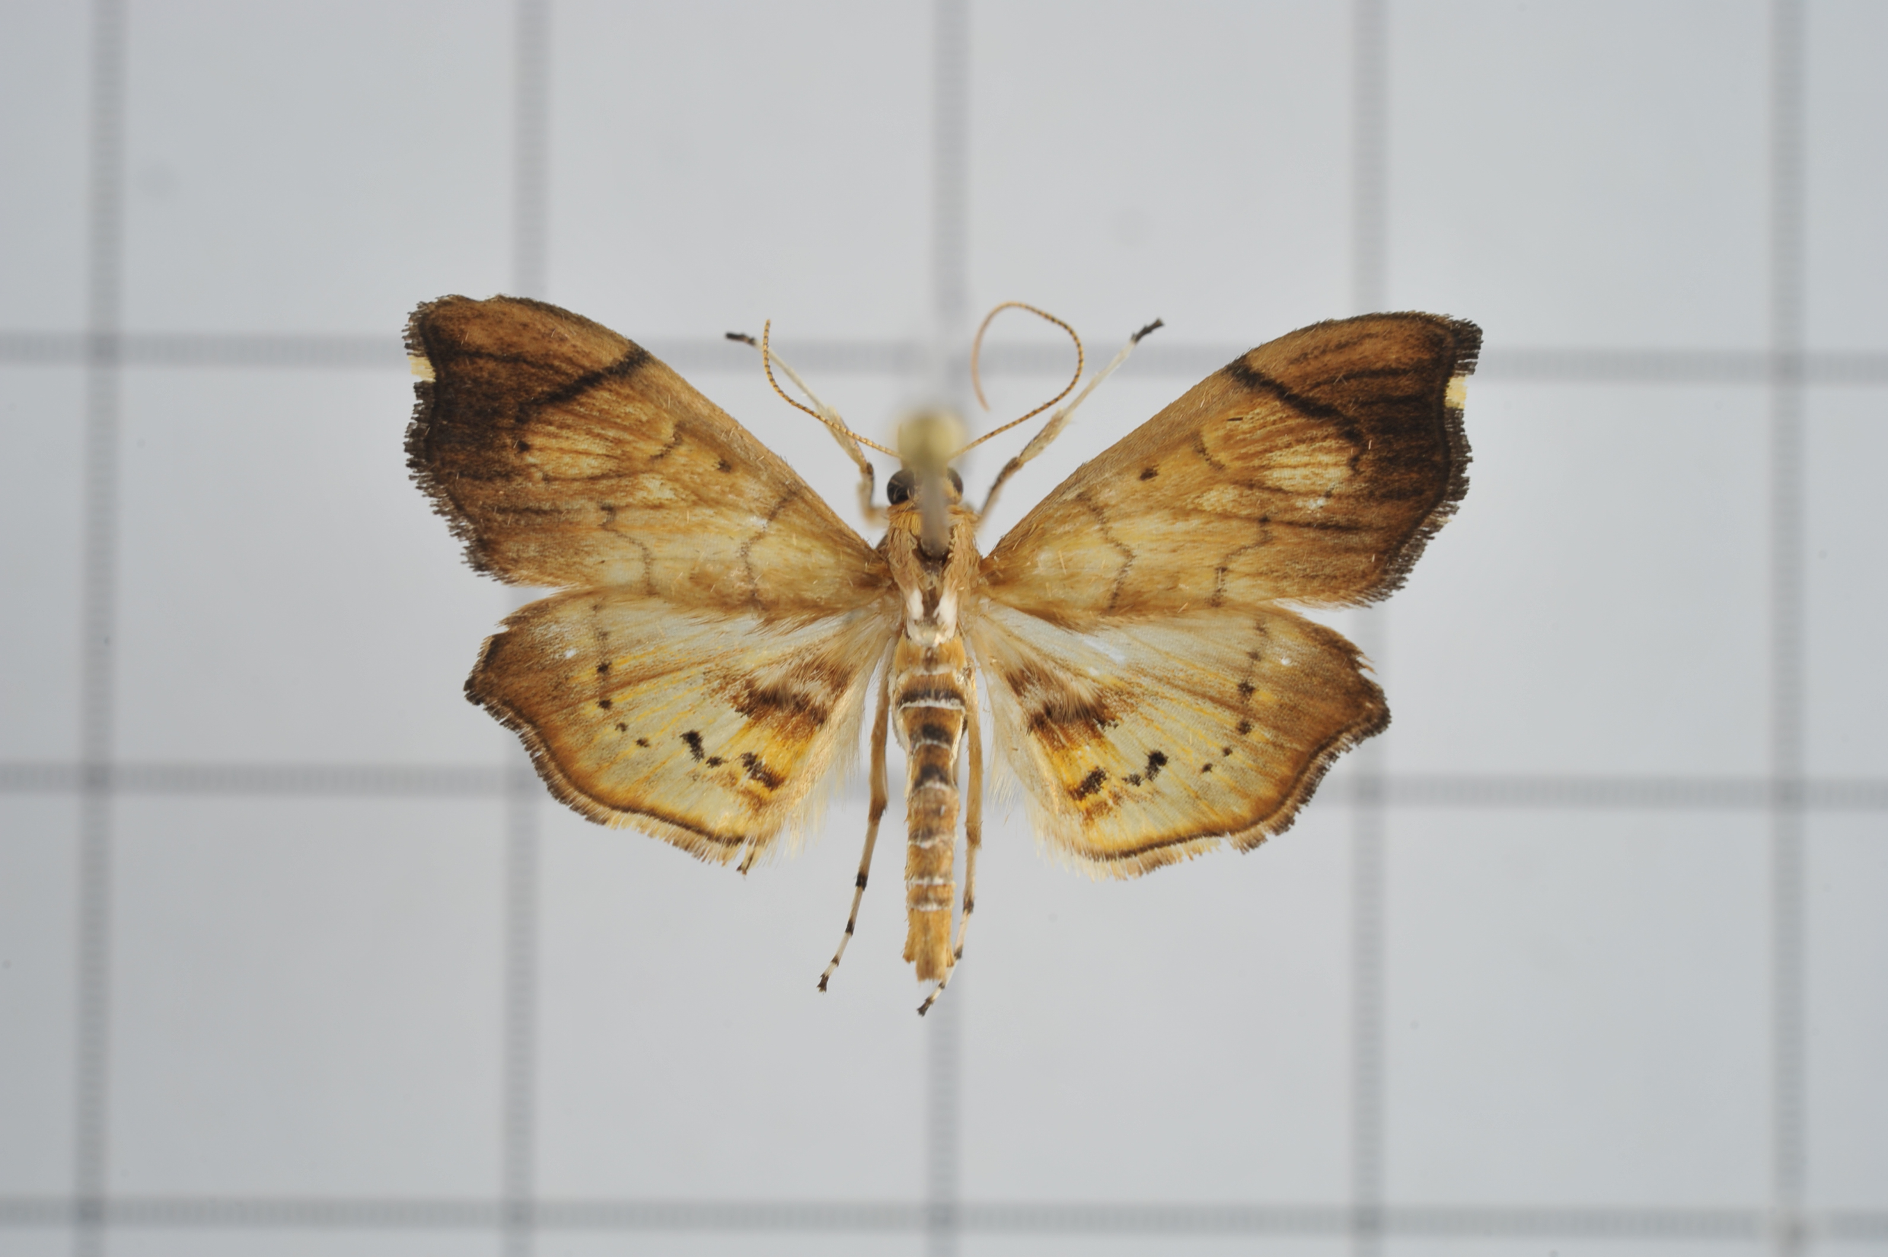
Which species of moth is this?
Discothyris ferruginata
